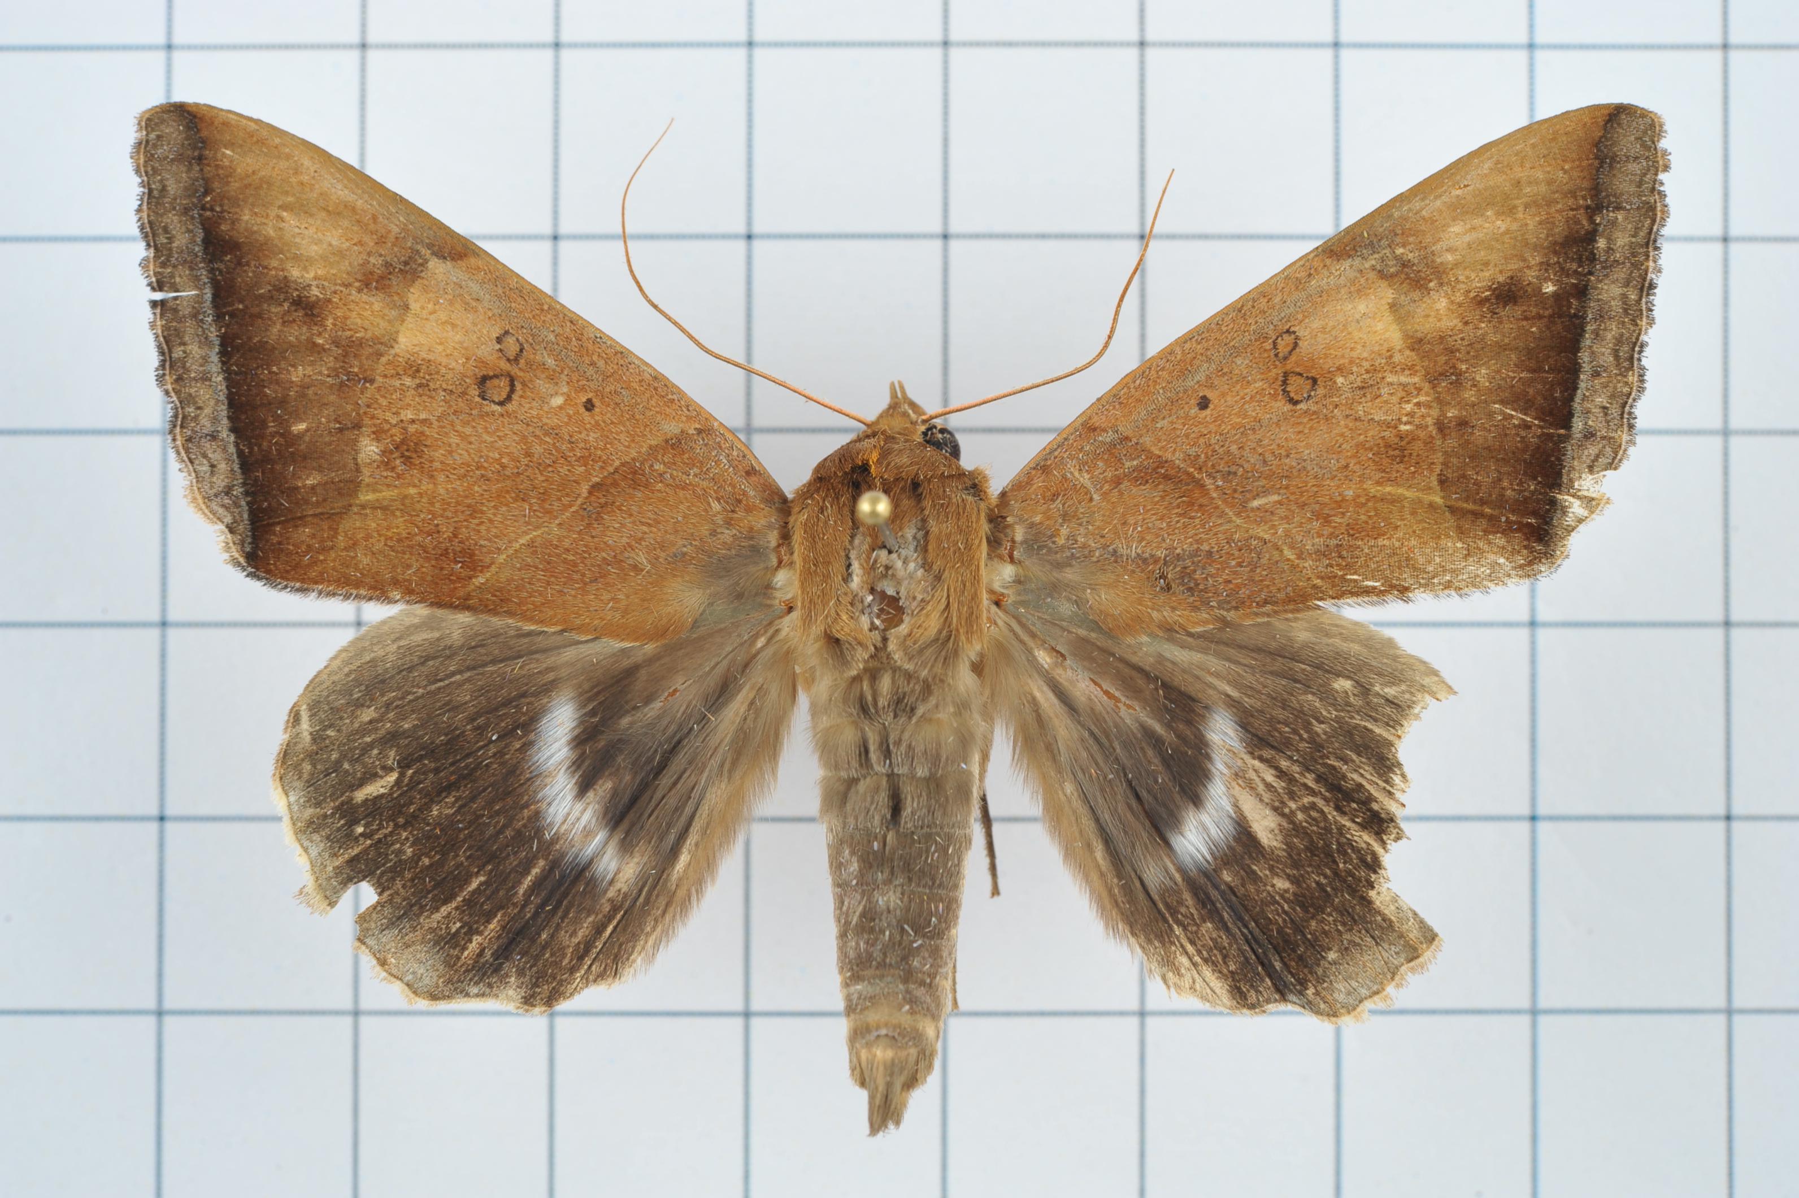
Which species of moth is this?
Artena dotata
